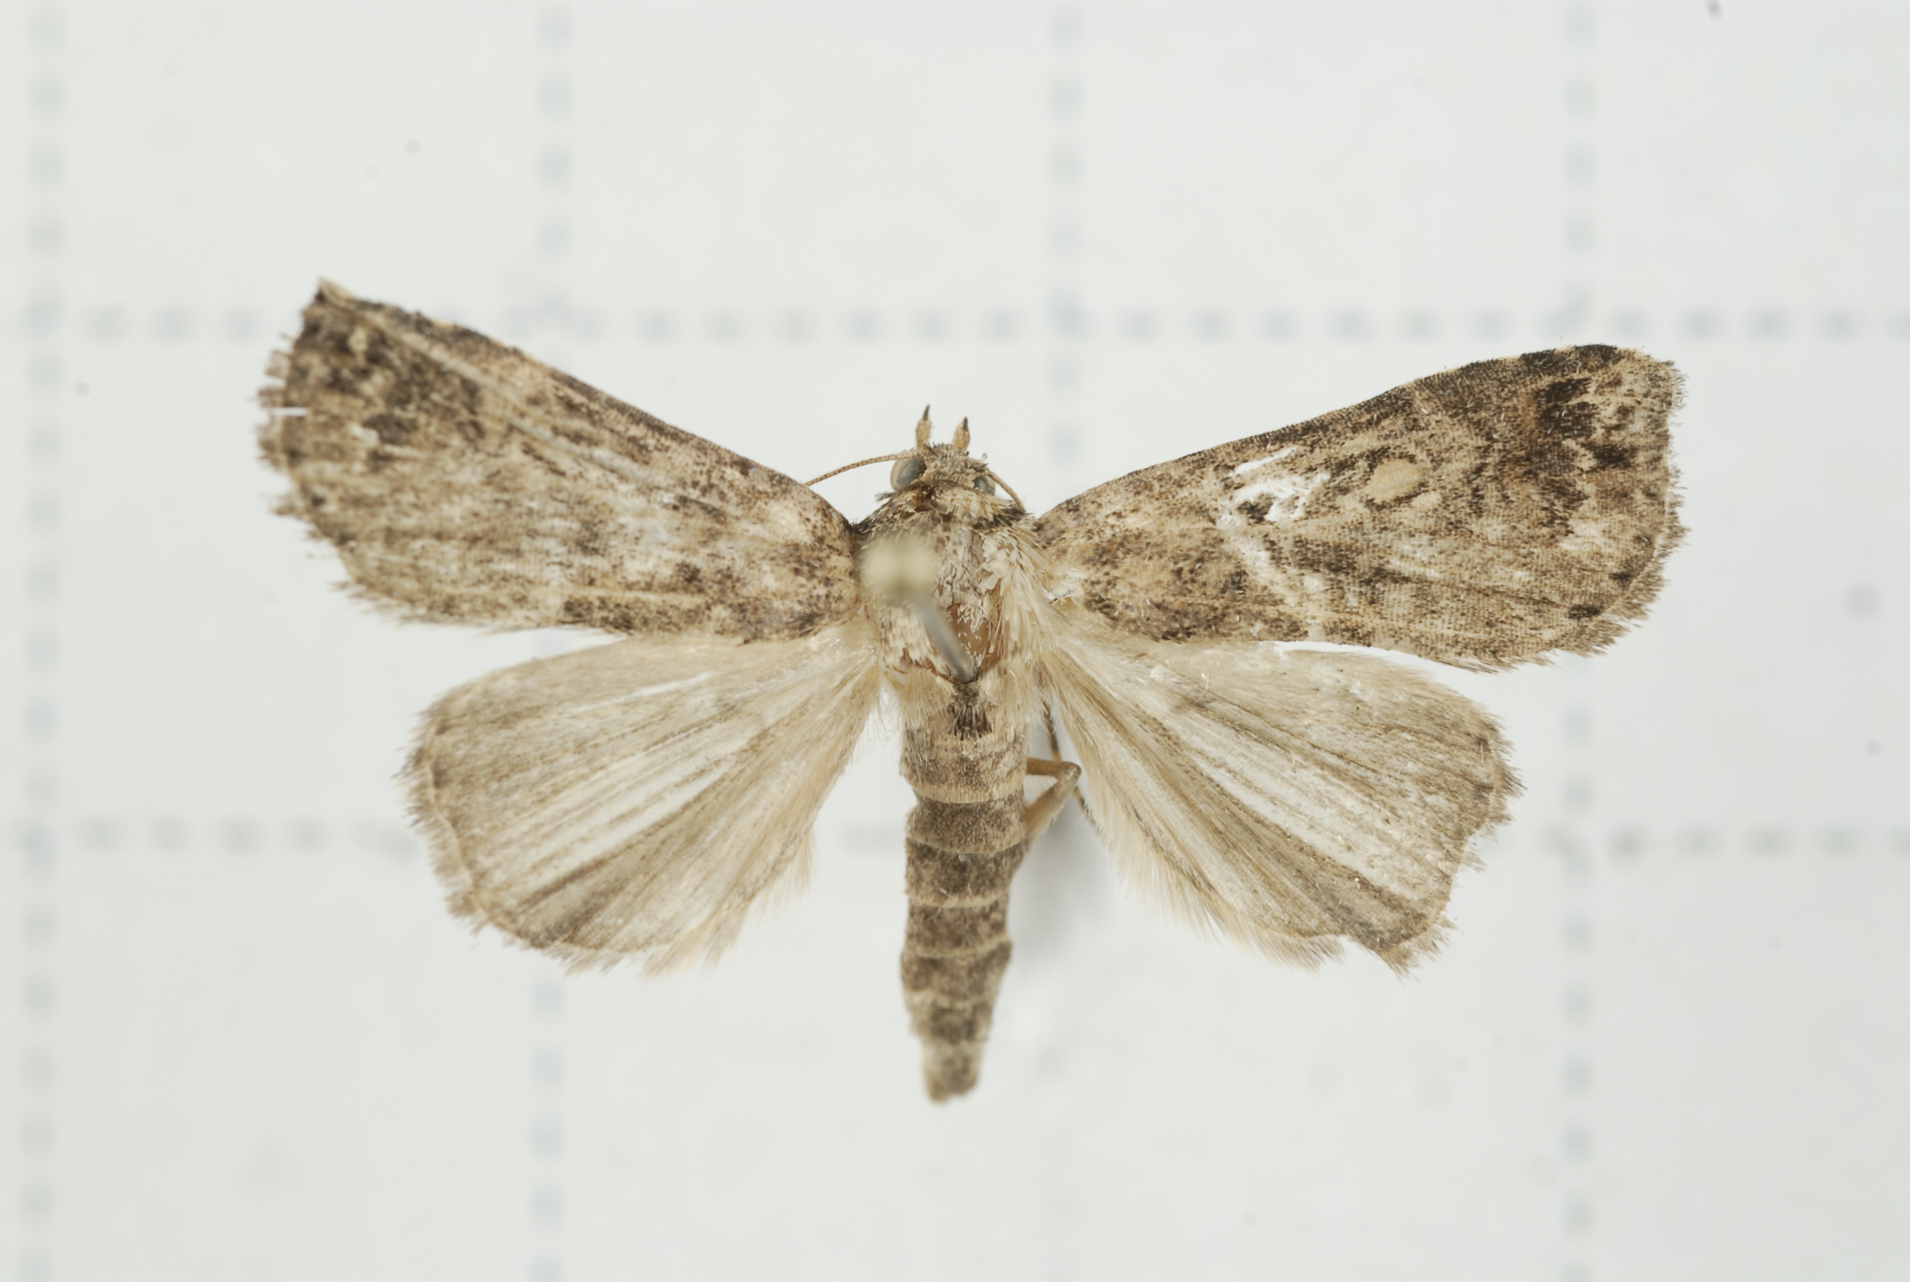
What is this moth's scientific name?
Oglasa sordida
